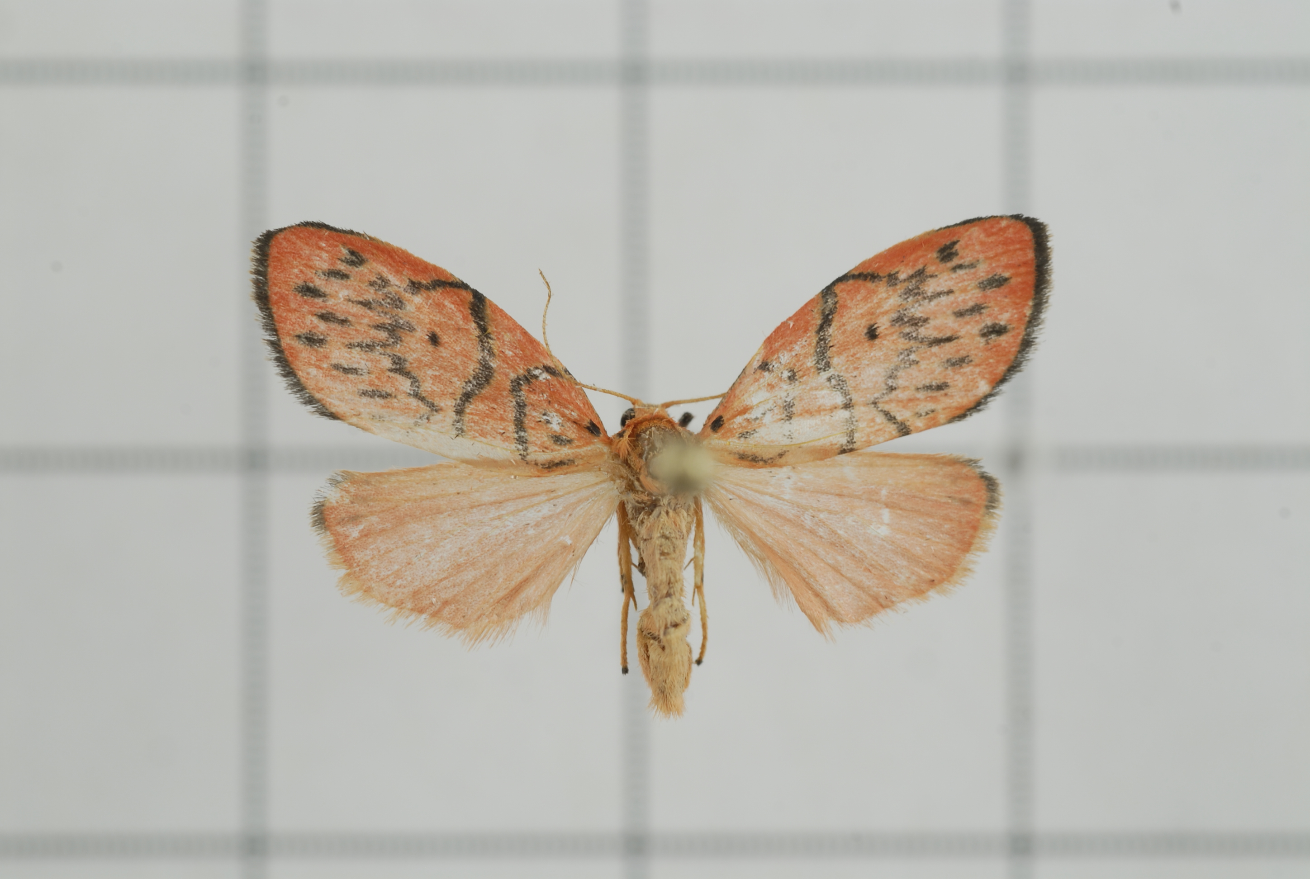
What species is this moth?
Aberrasine lichenshihi
